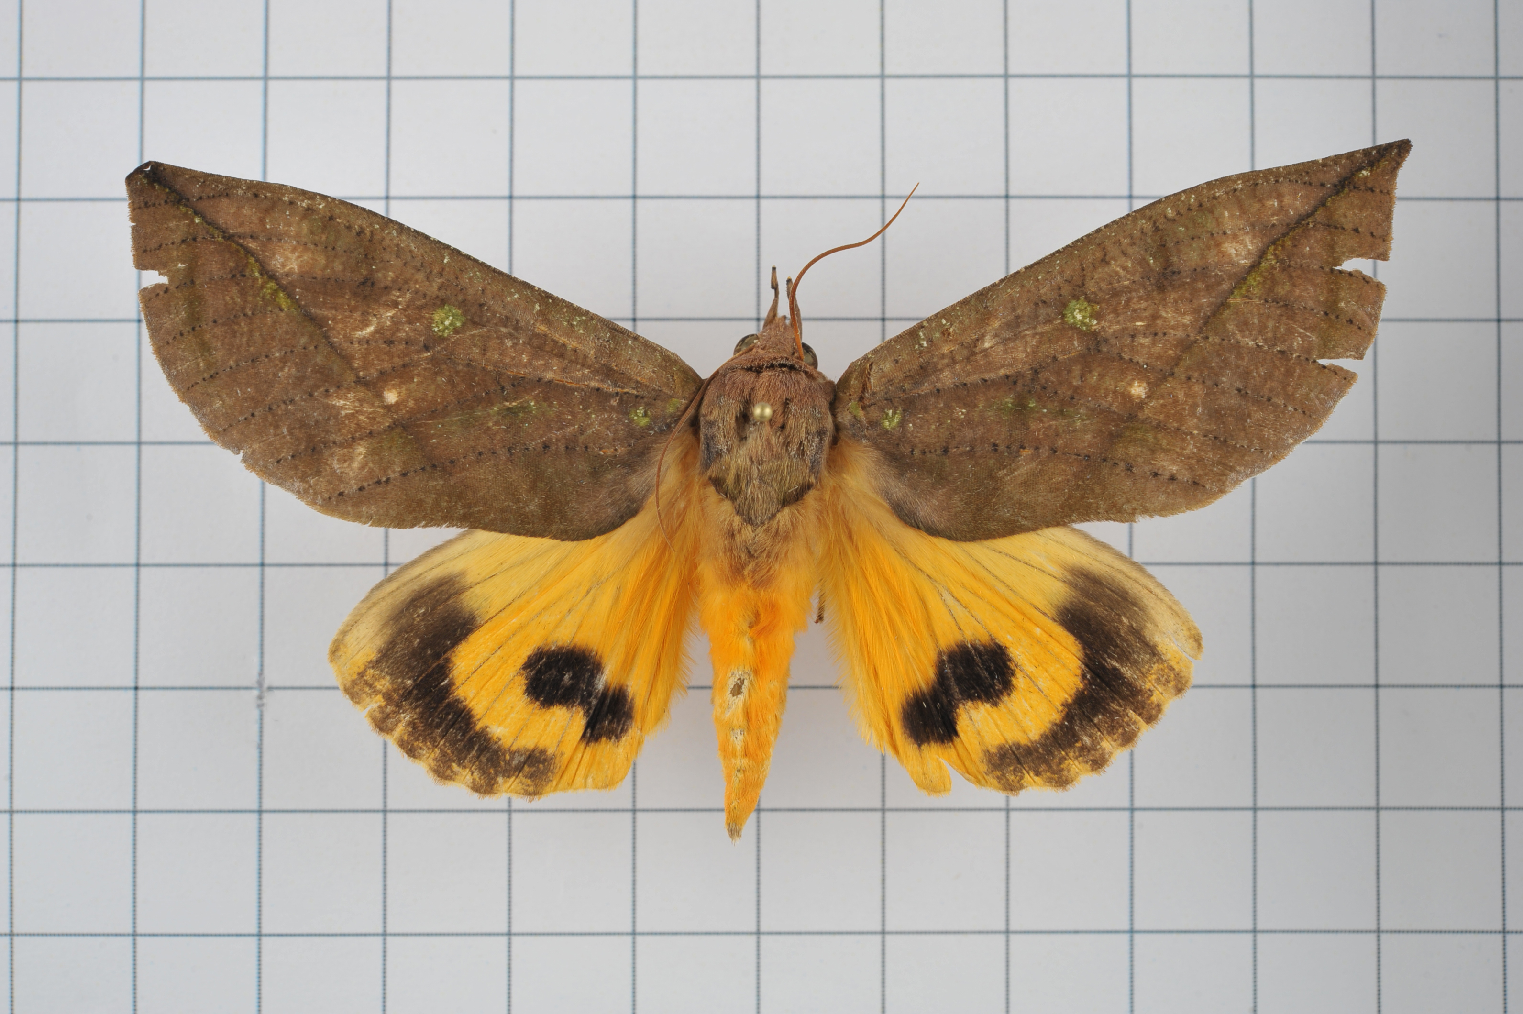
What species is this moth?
Eudocima okurai
